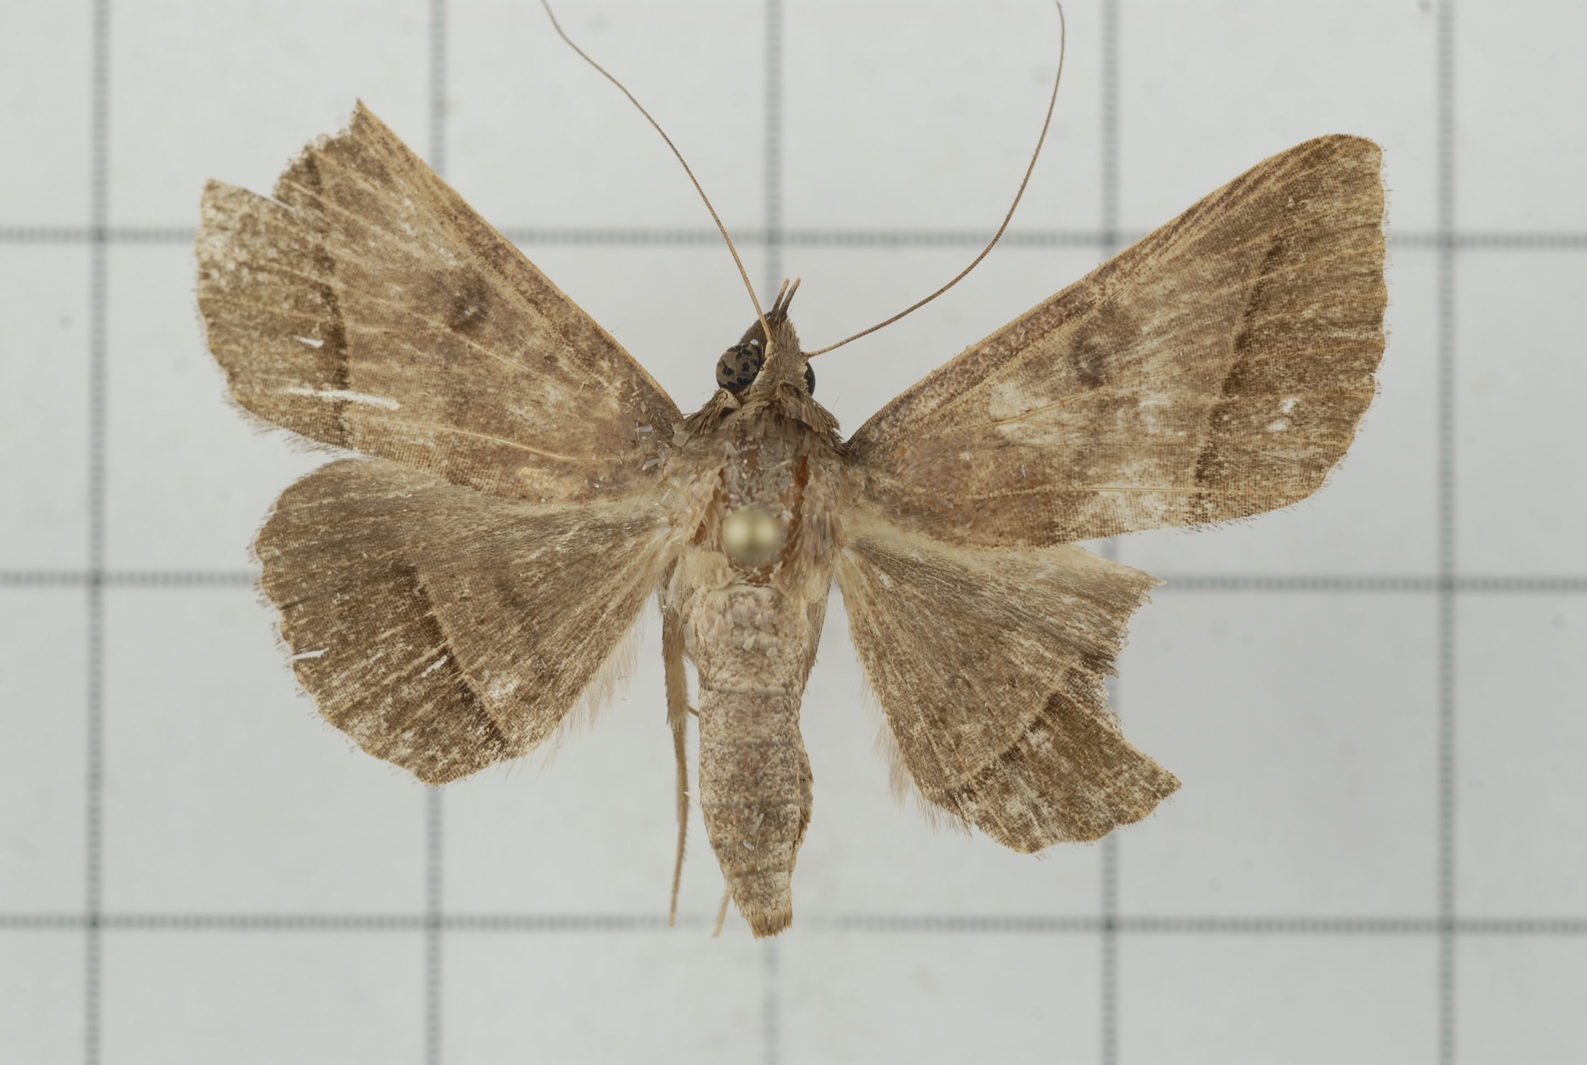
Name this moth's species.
Hypospila bolinoides
